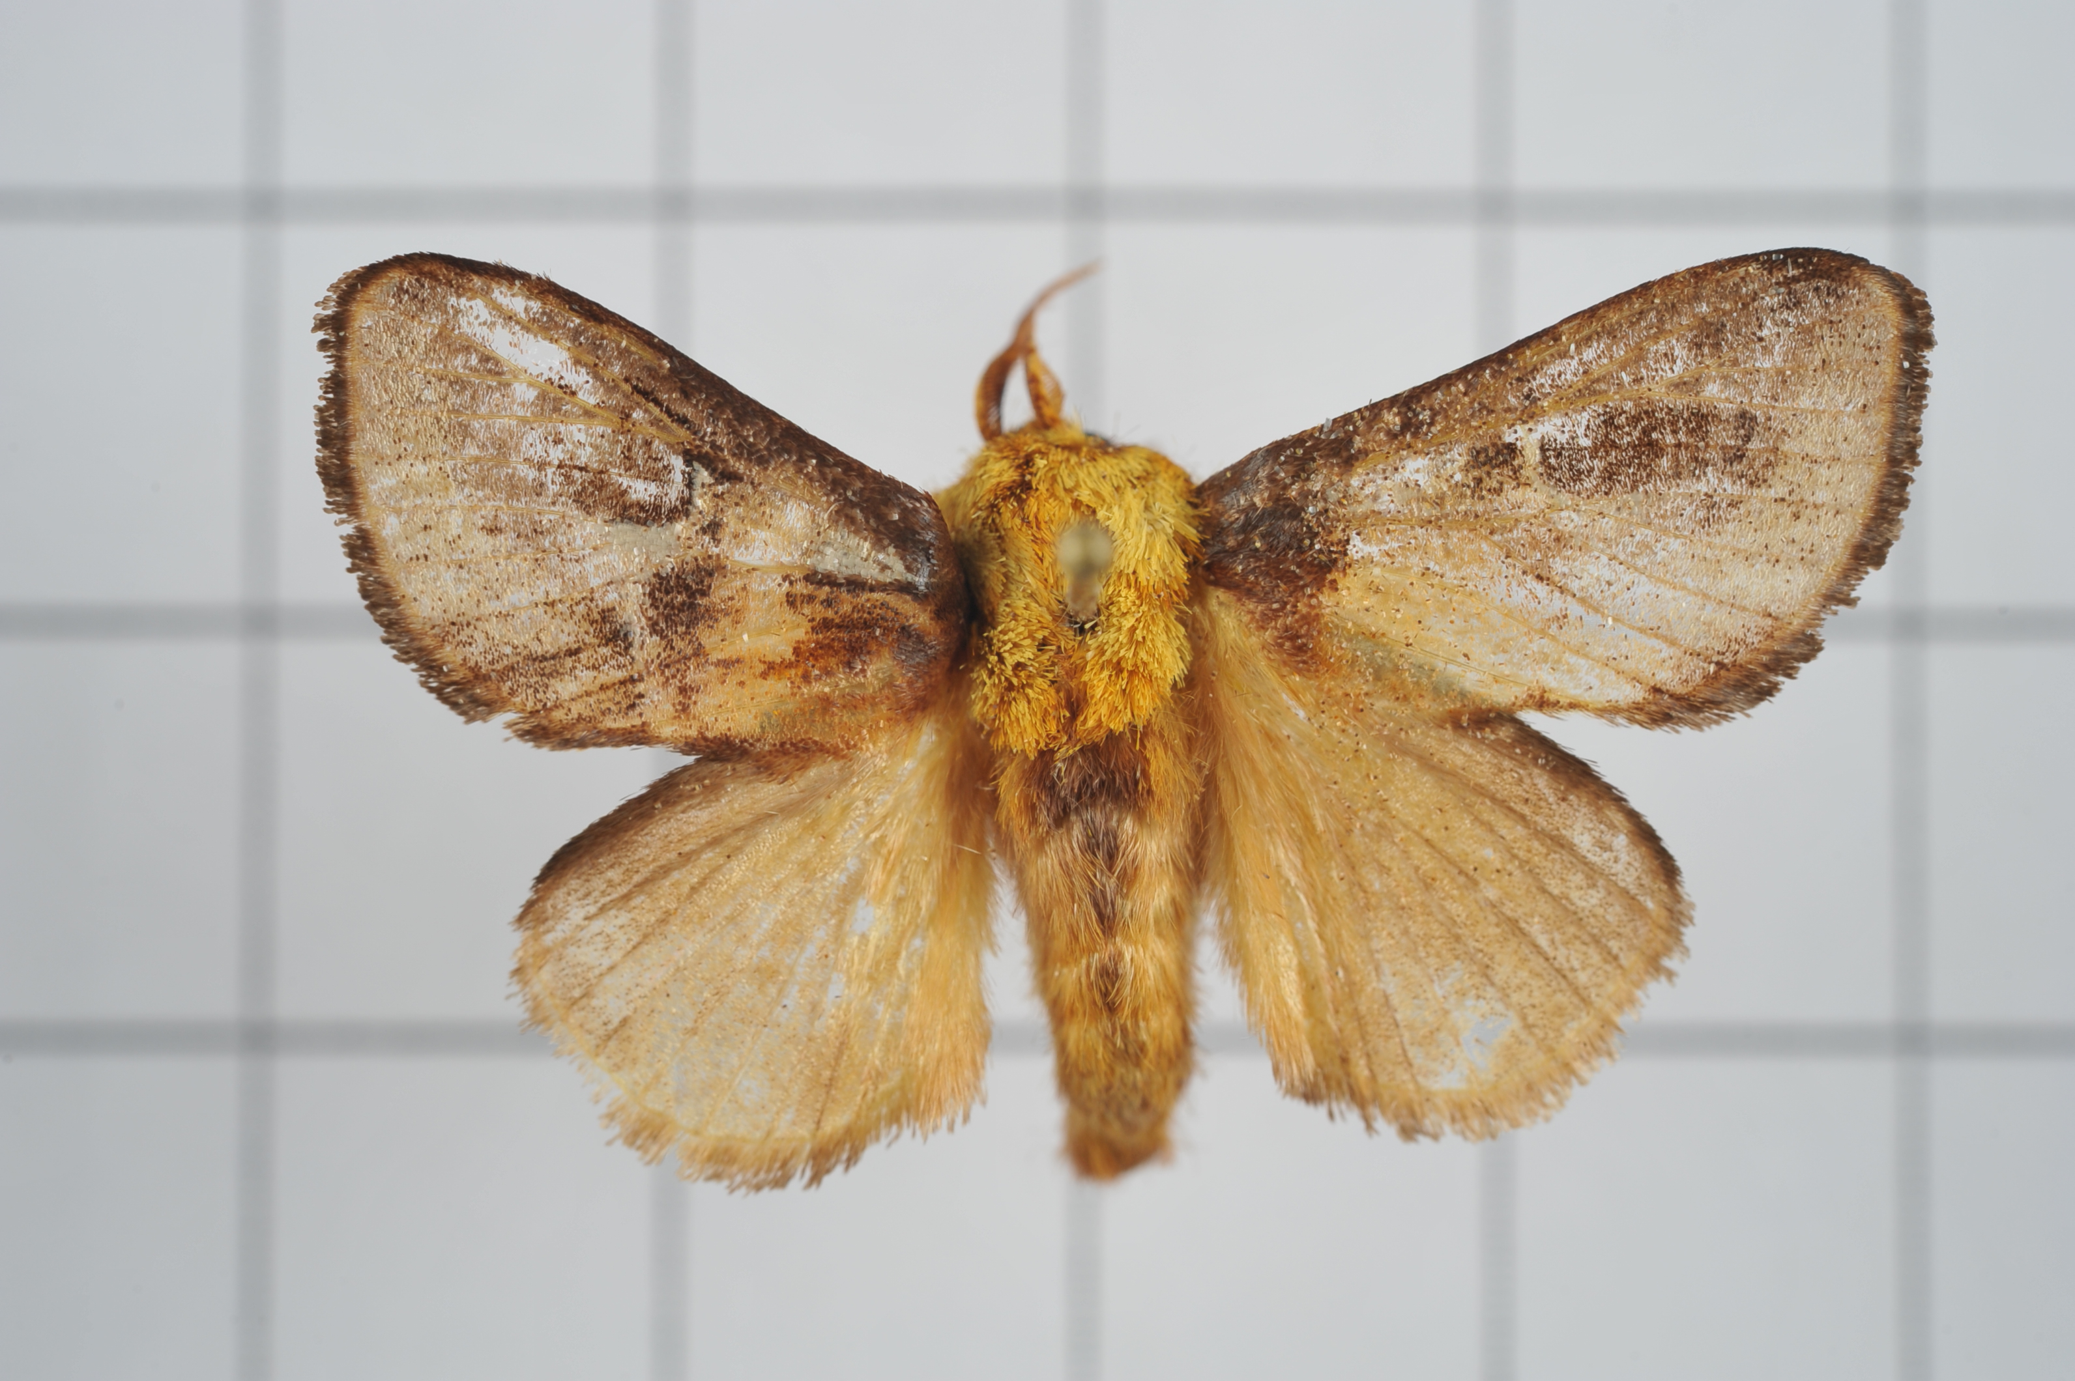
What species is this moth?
Miresa fulgida
